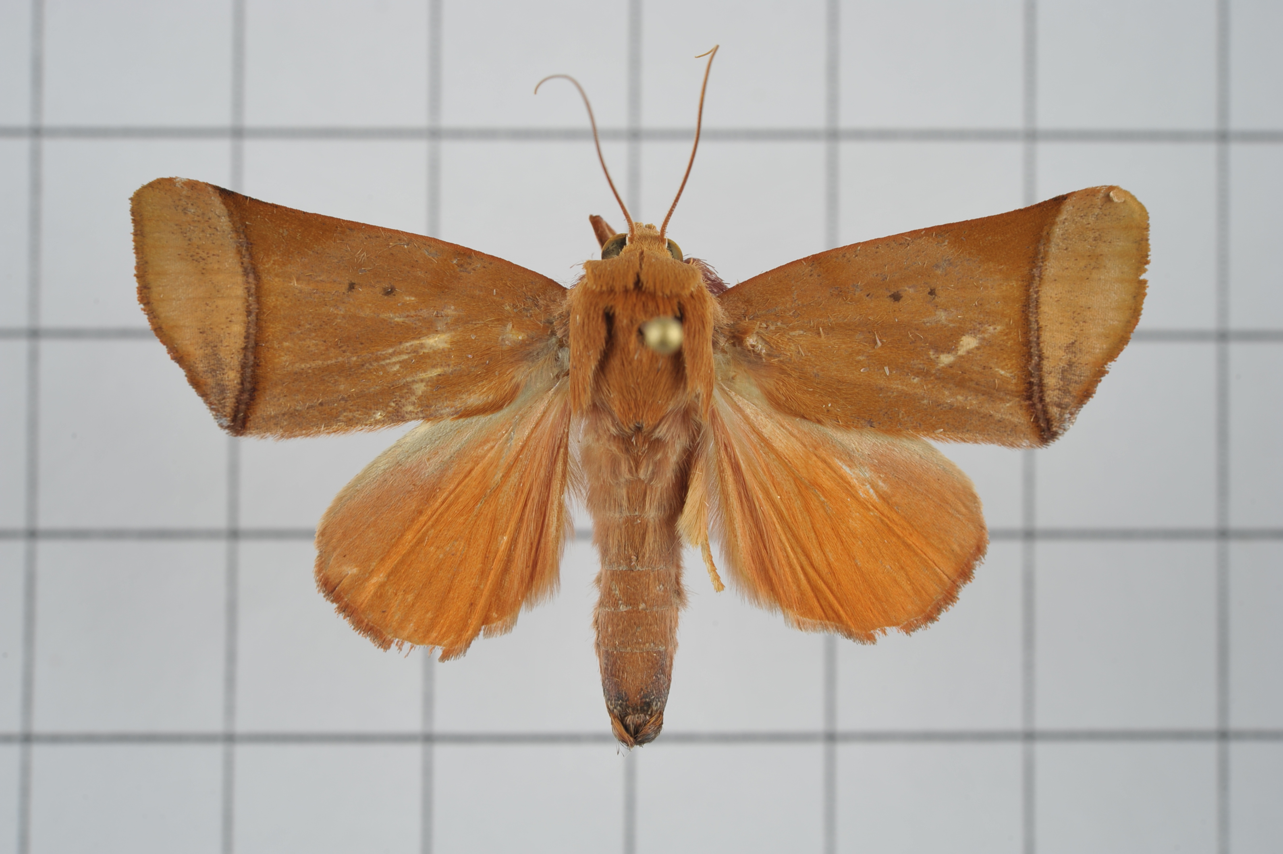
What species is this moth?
Carea varipes varipes
